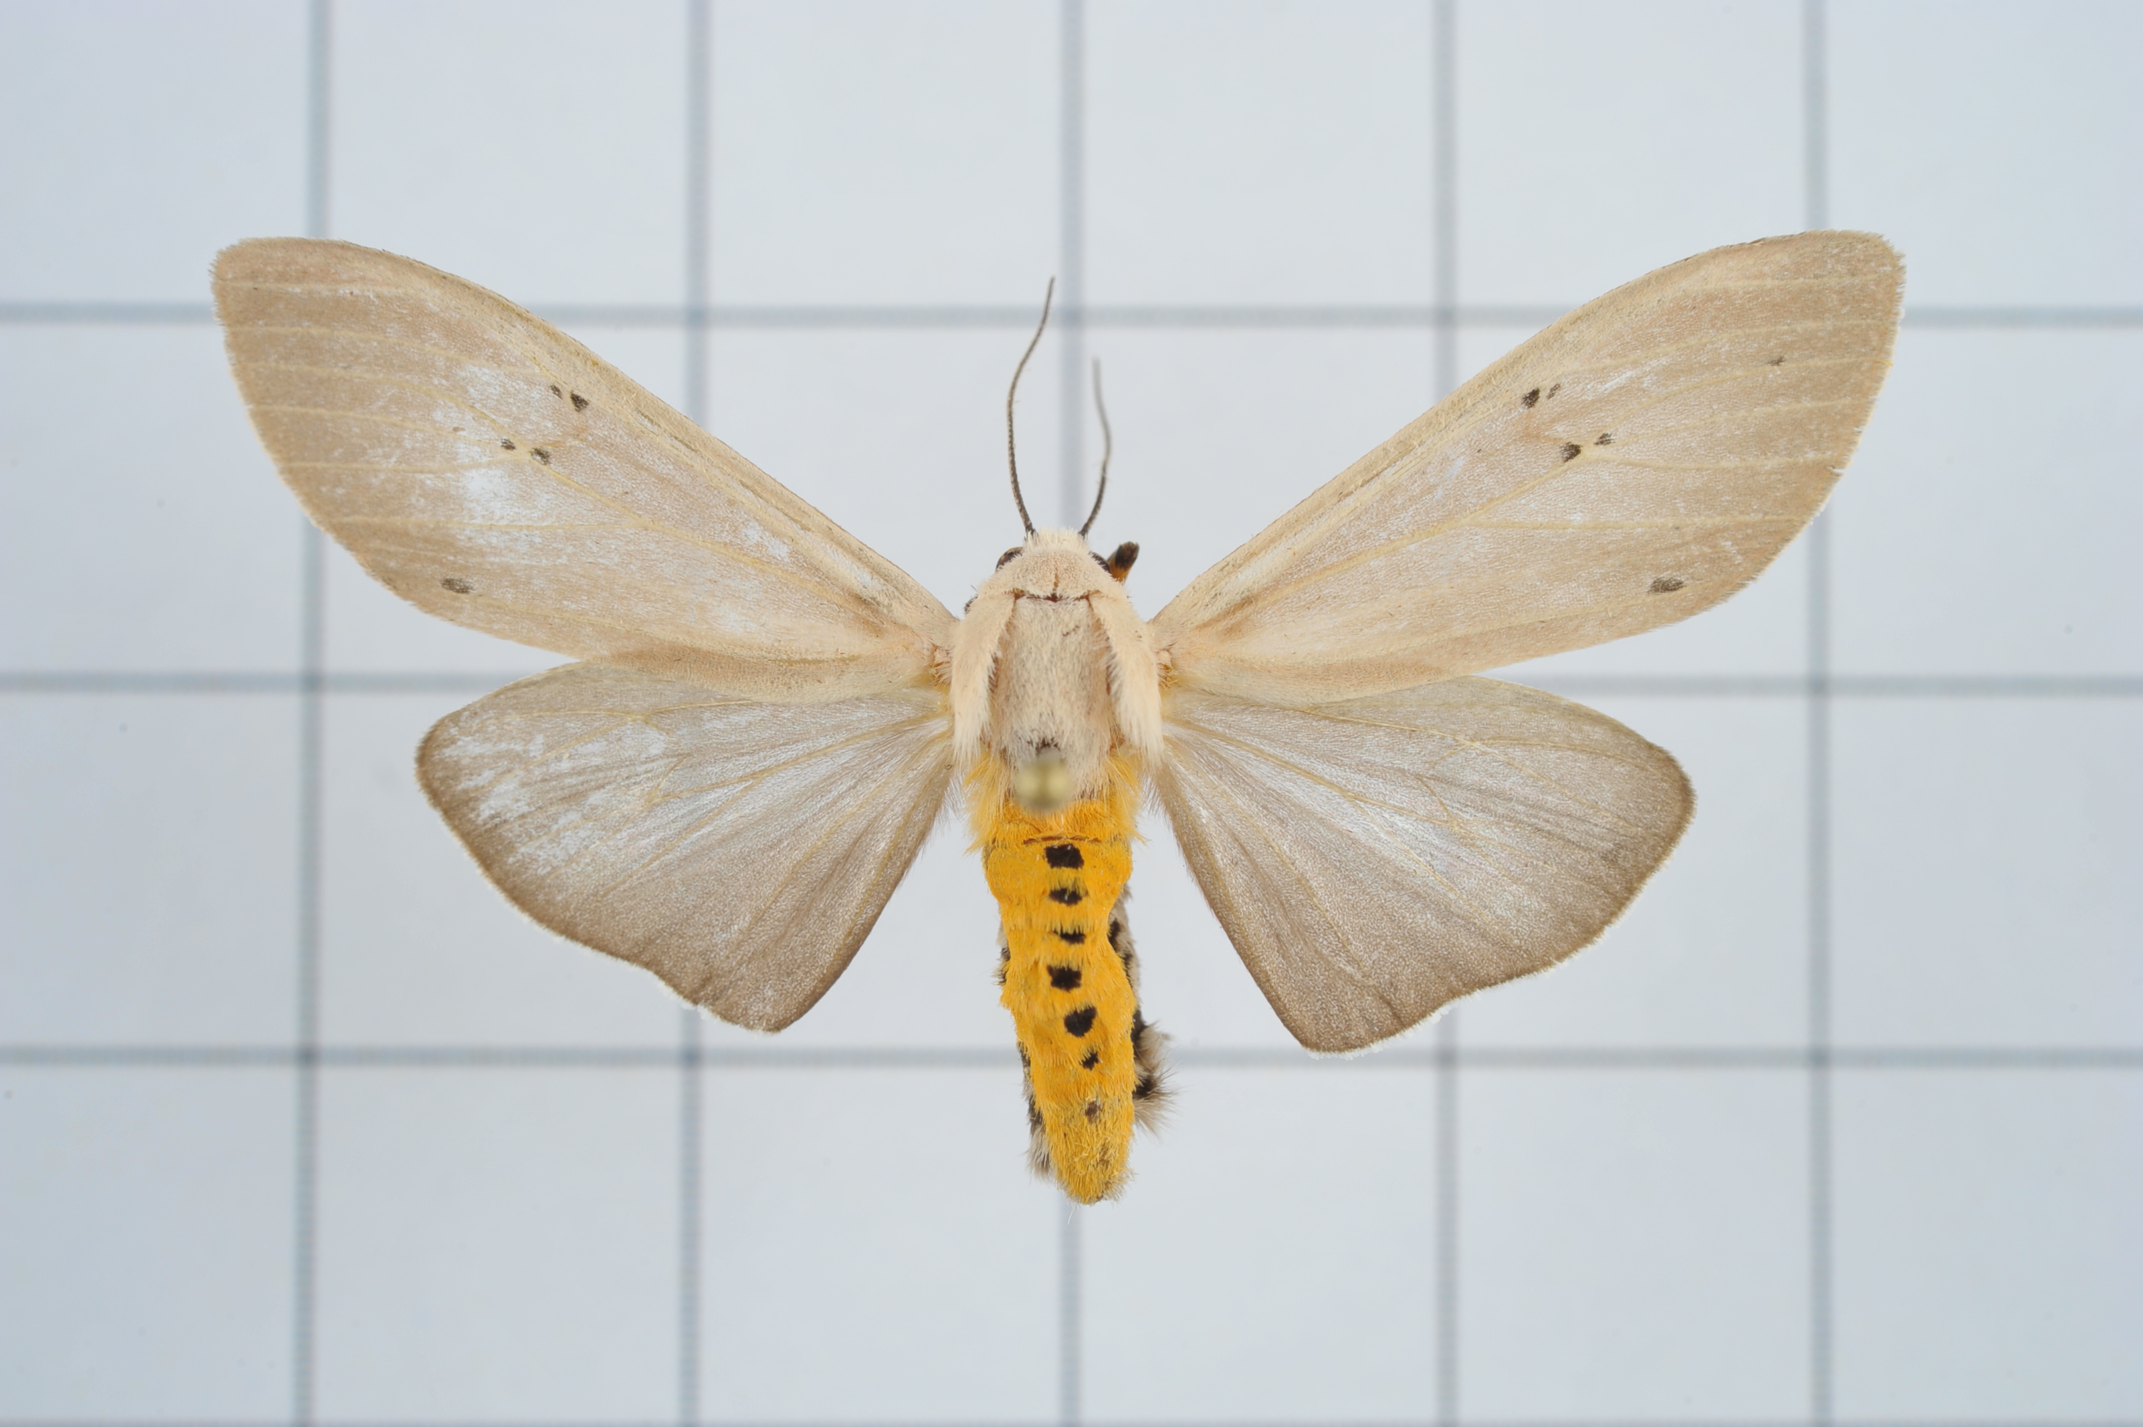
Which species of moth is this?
Creatonotos transiens koni
